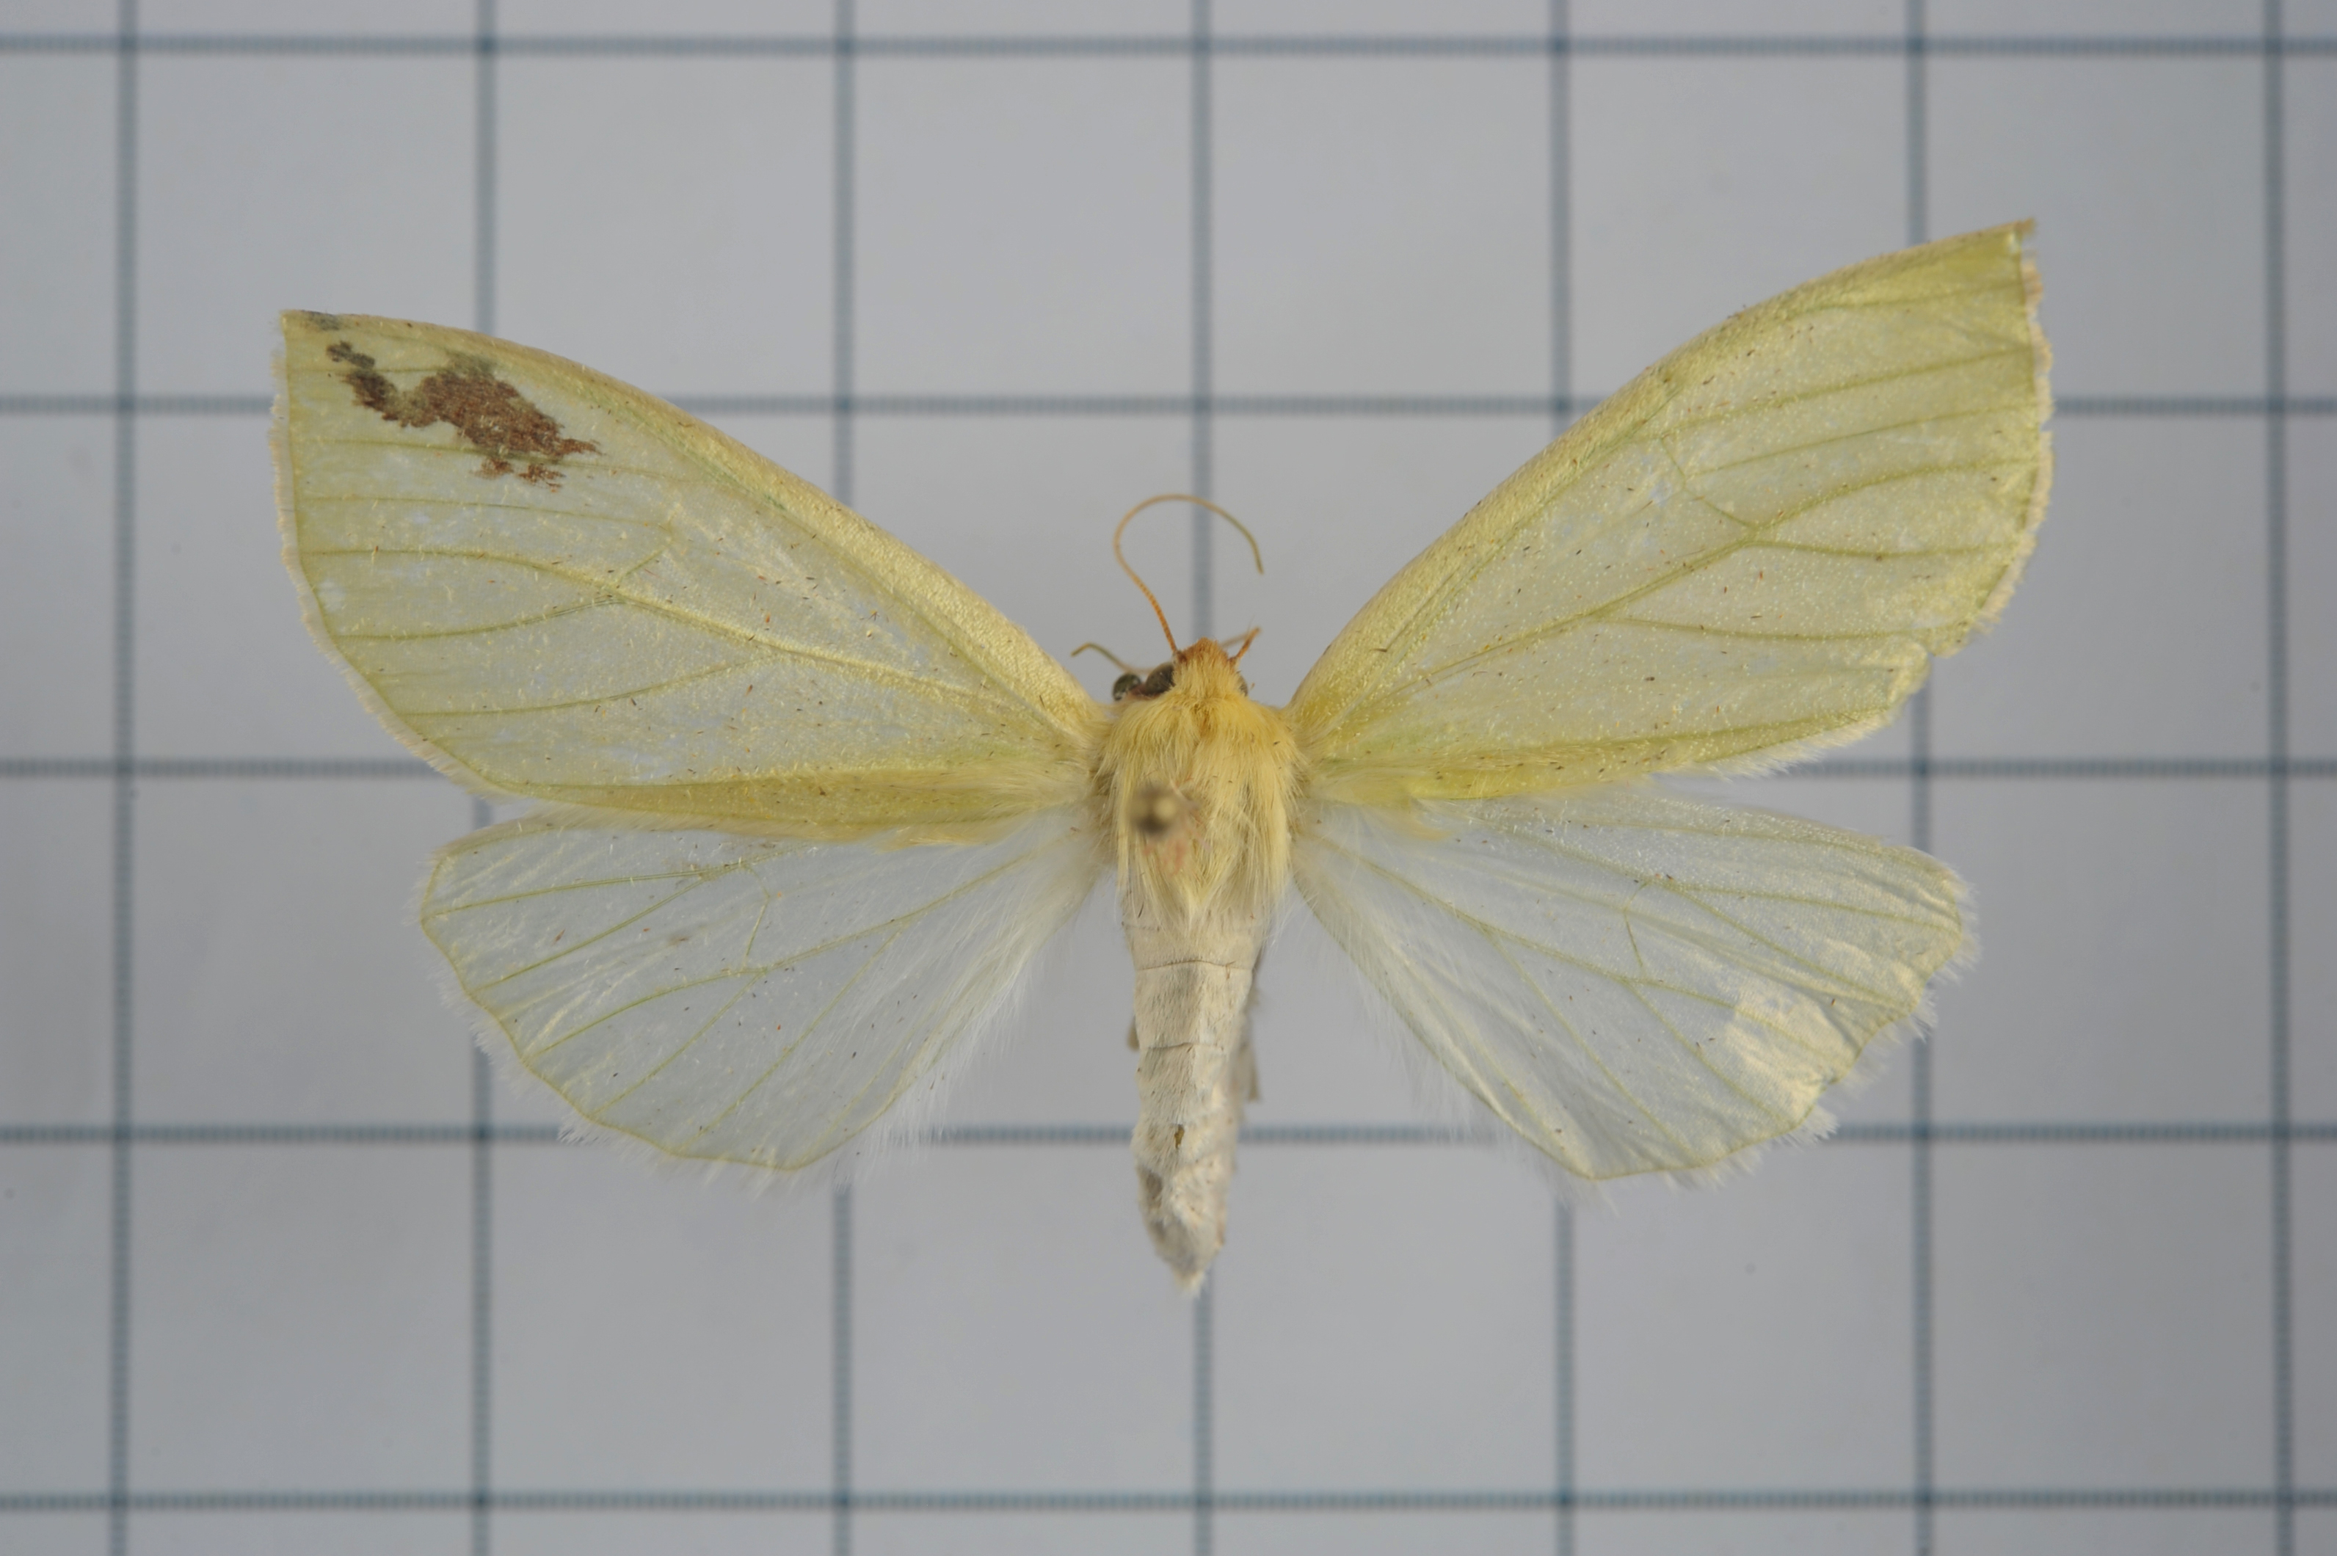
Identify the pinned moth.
Doratoptera lutea
